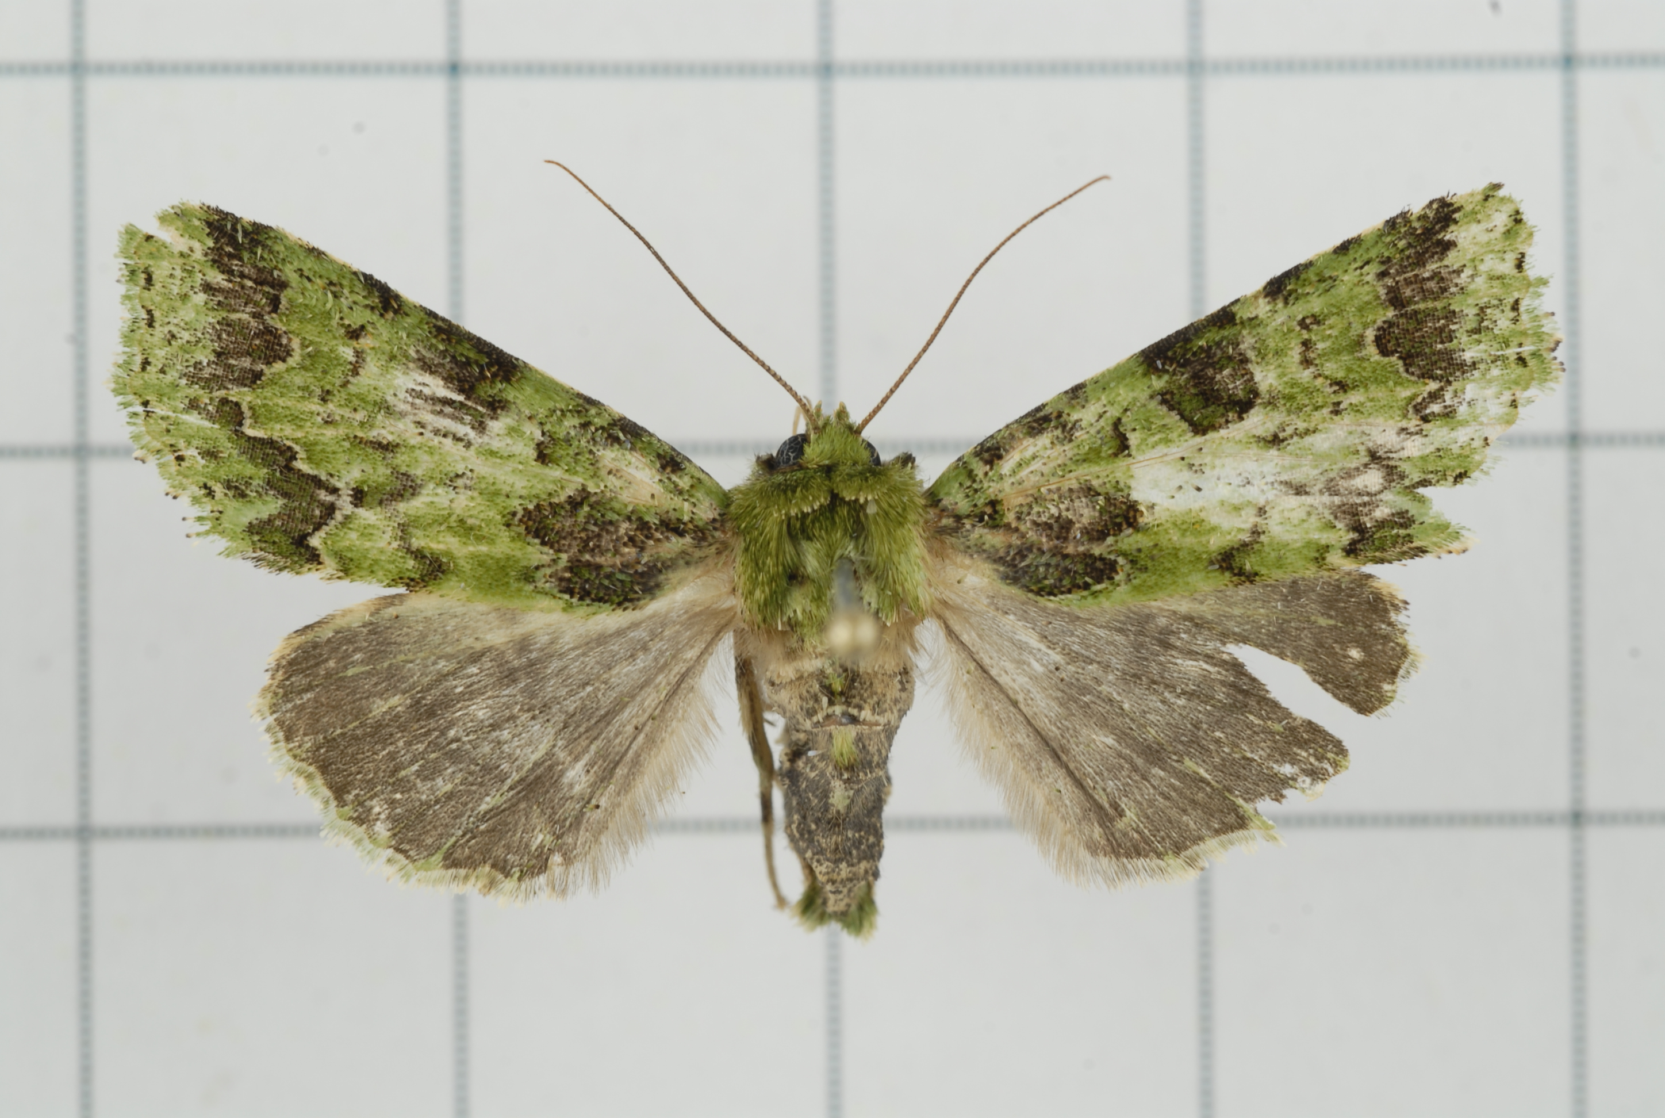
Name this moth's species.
Vigentinocome autumnalis
